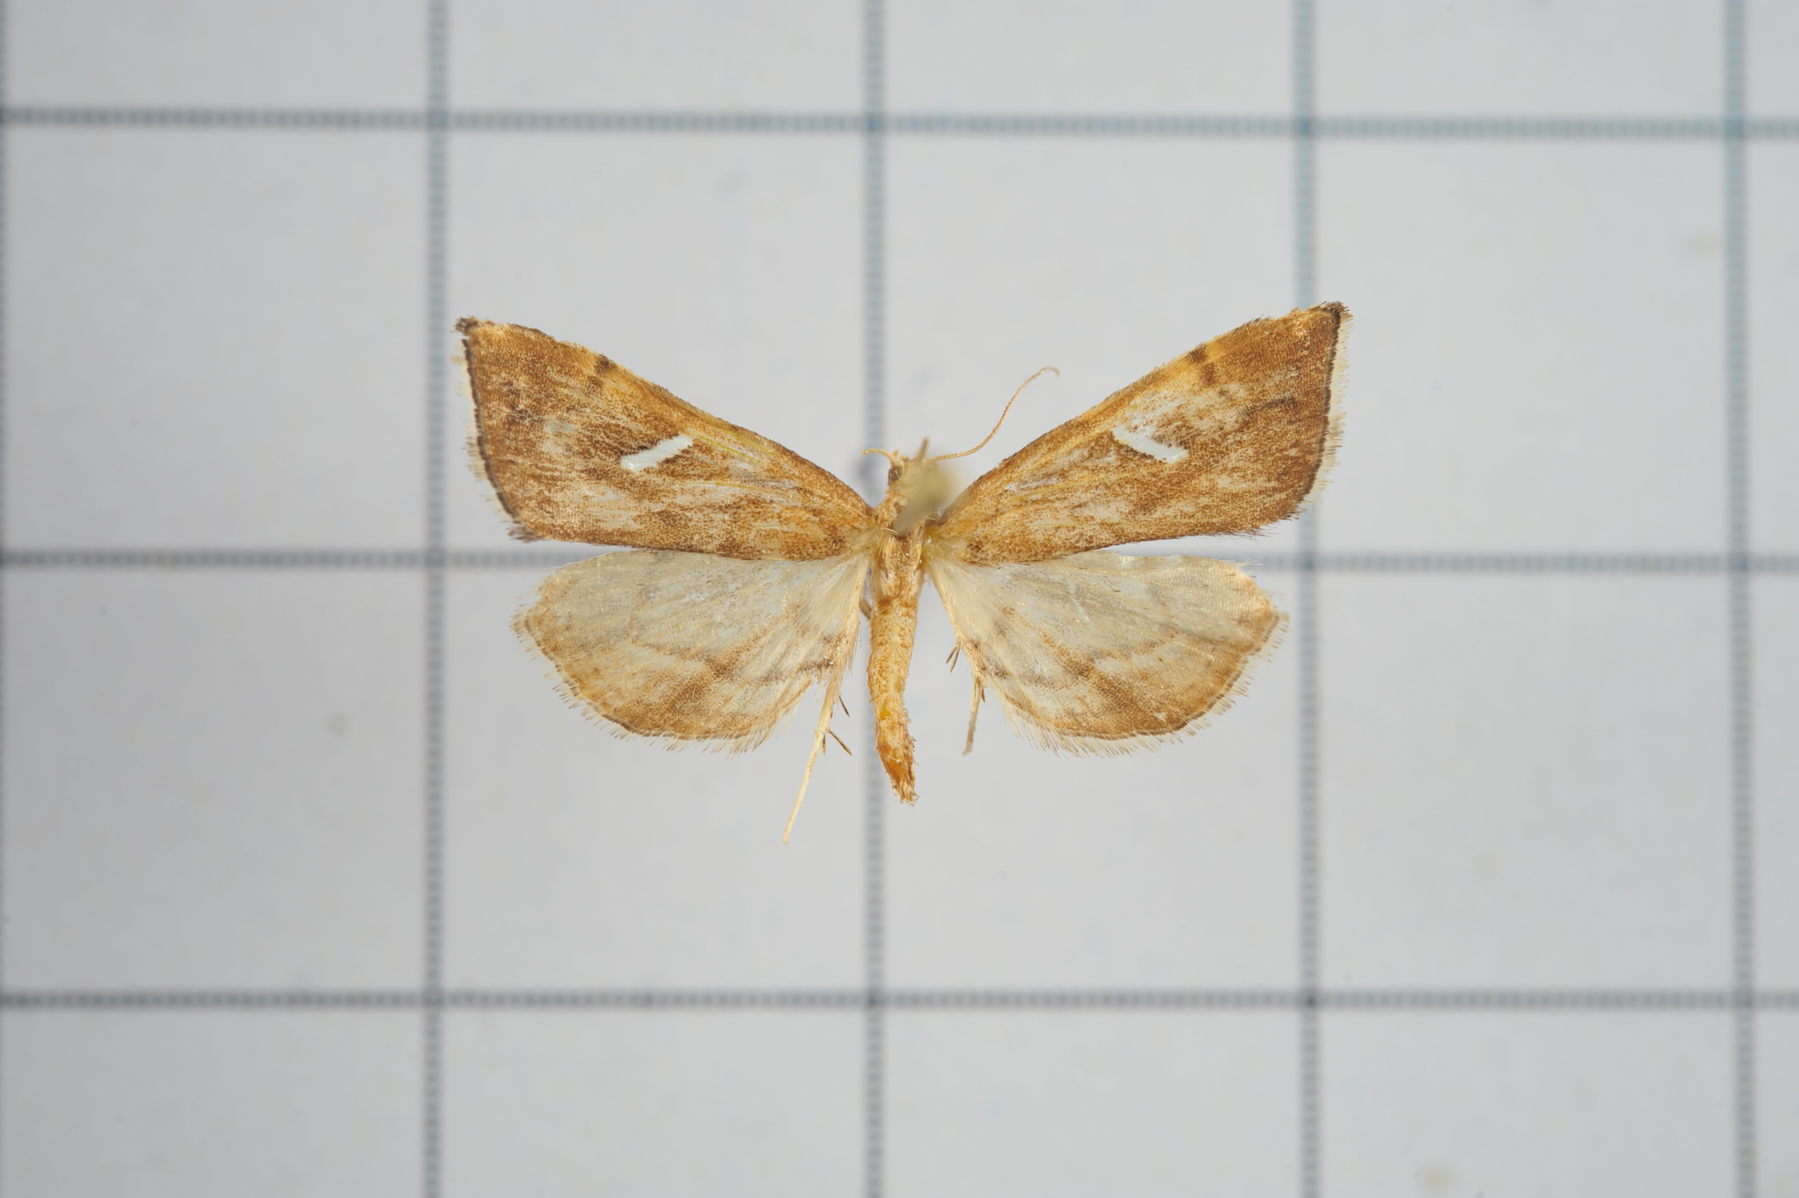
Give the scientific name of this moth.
Uthinia albisignalis
